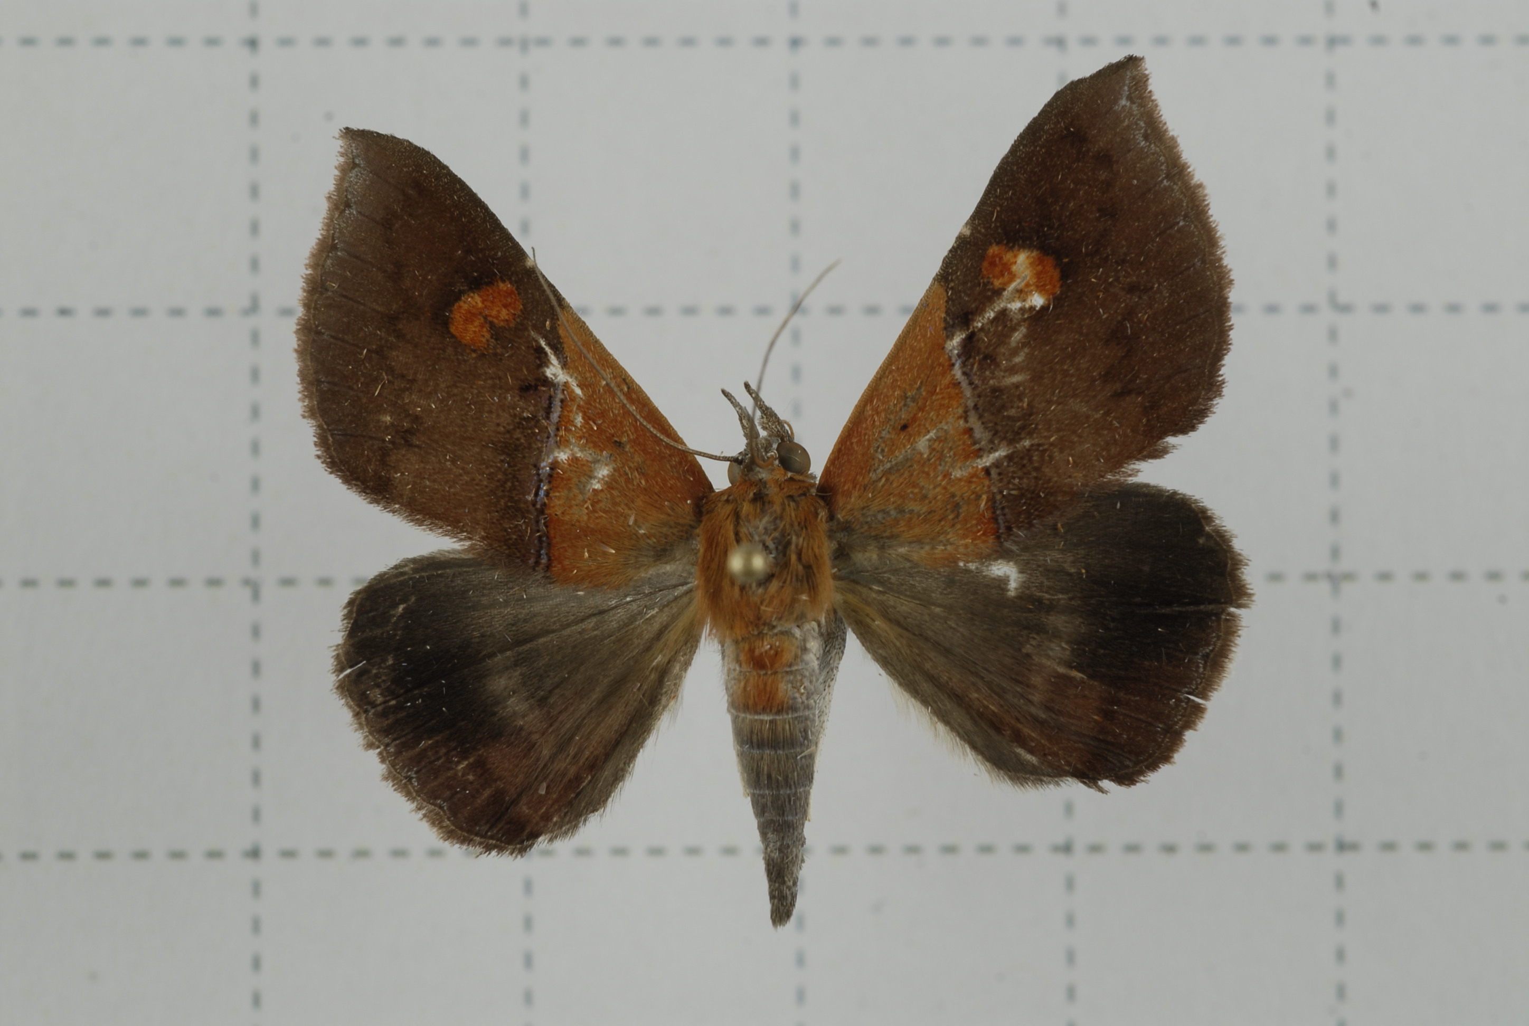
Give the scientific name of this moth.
Sympis rufibasis
